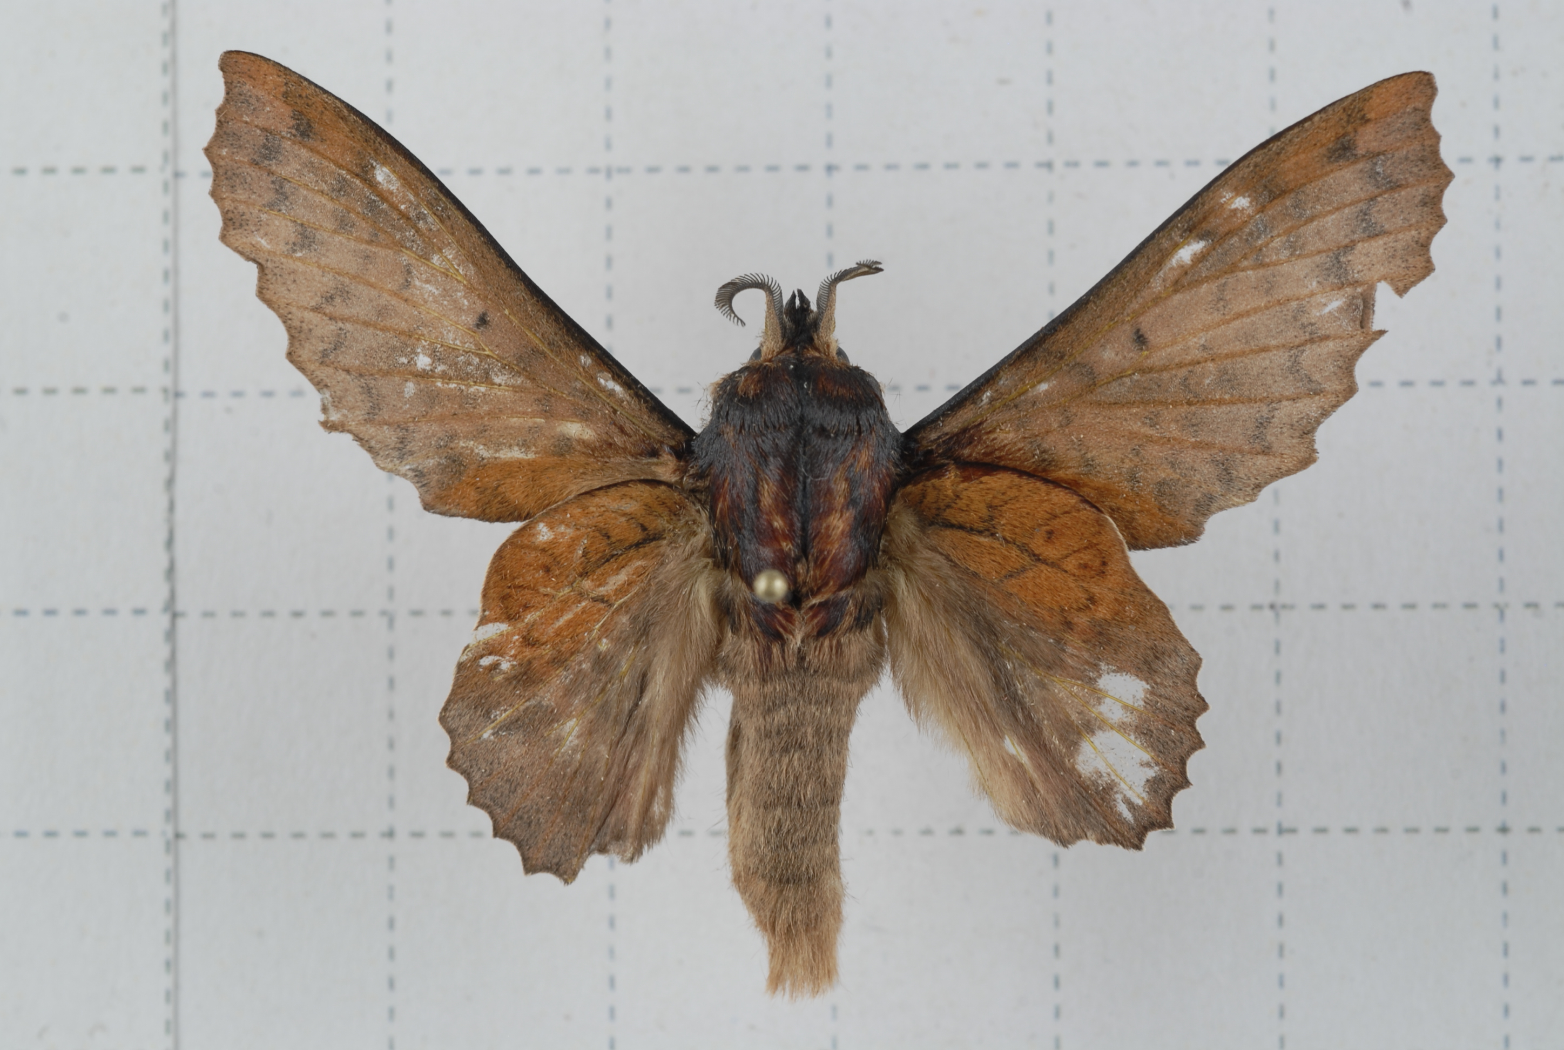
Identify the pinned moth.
Gastropacha horishana horishana
